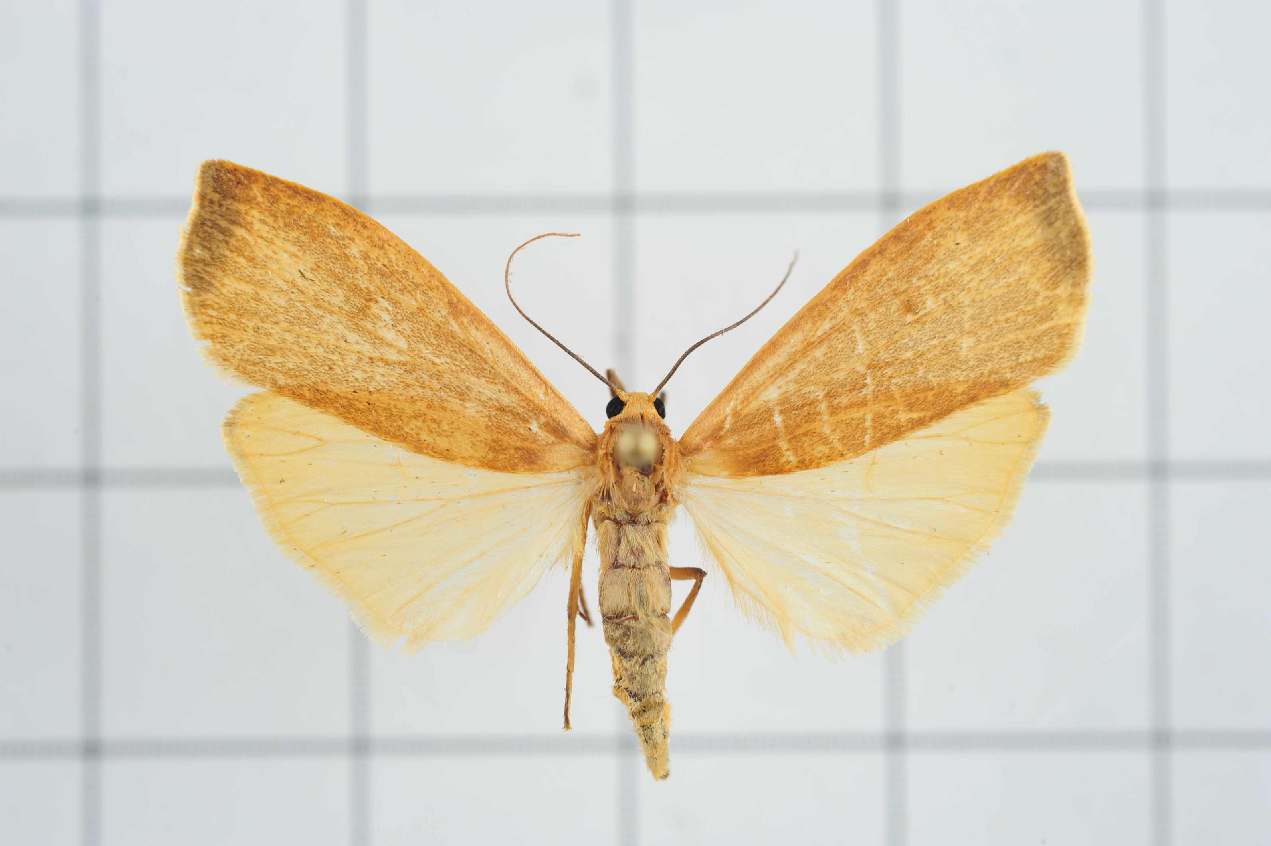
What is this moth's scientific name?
Nishada formosibia
